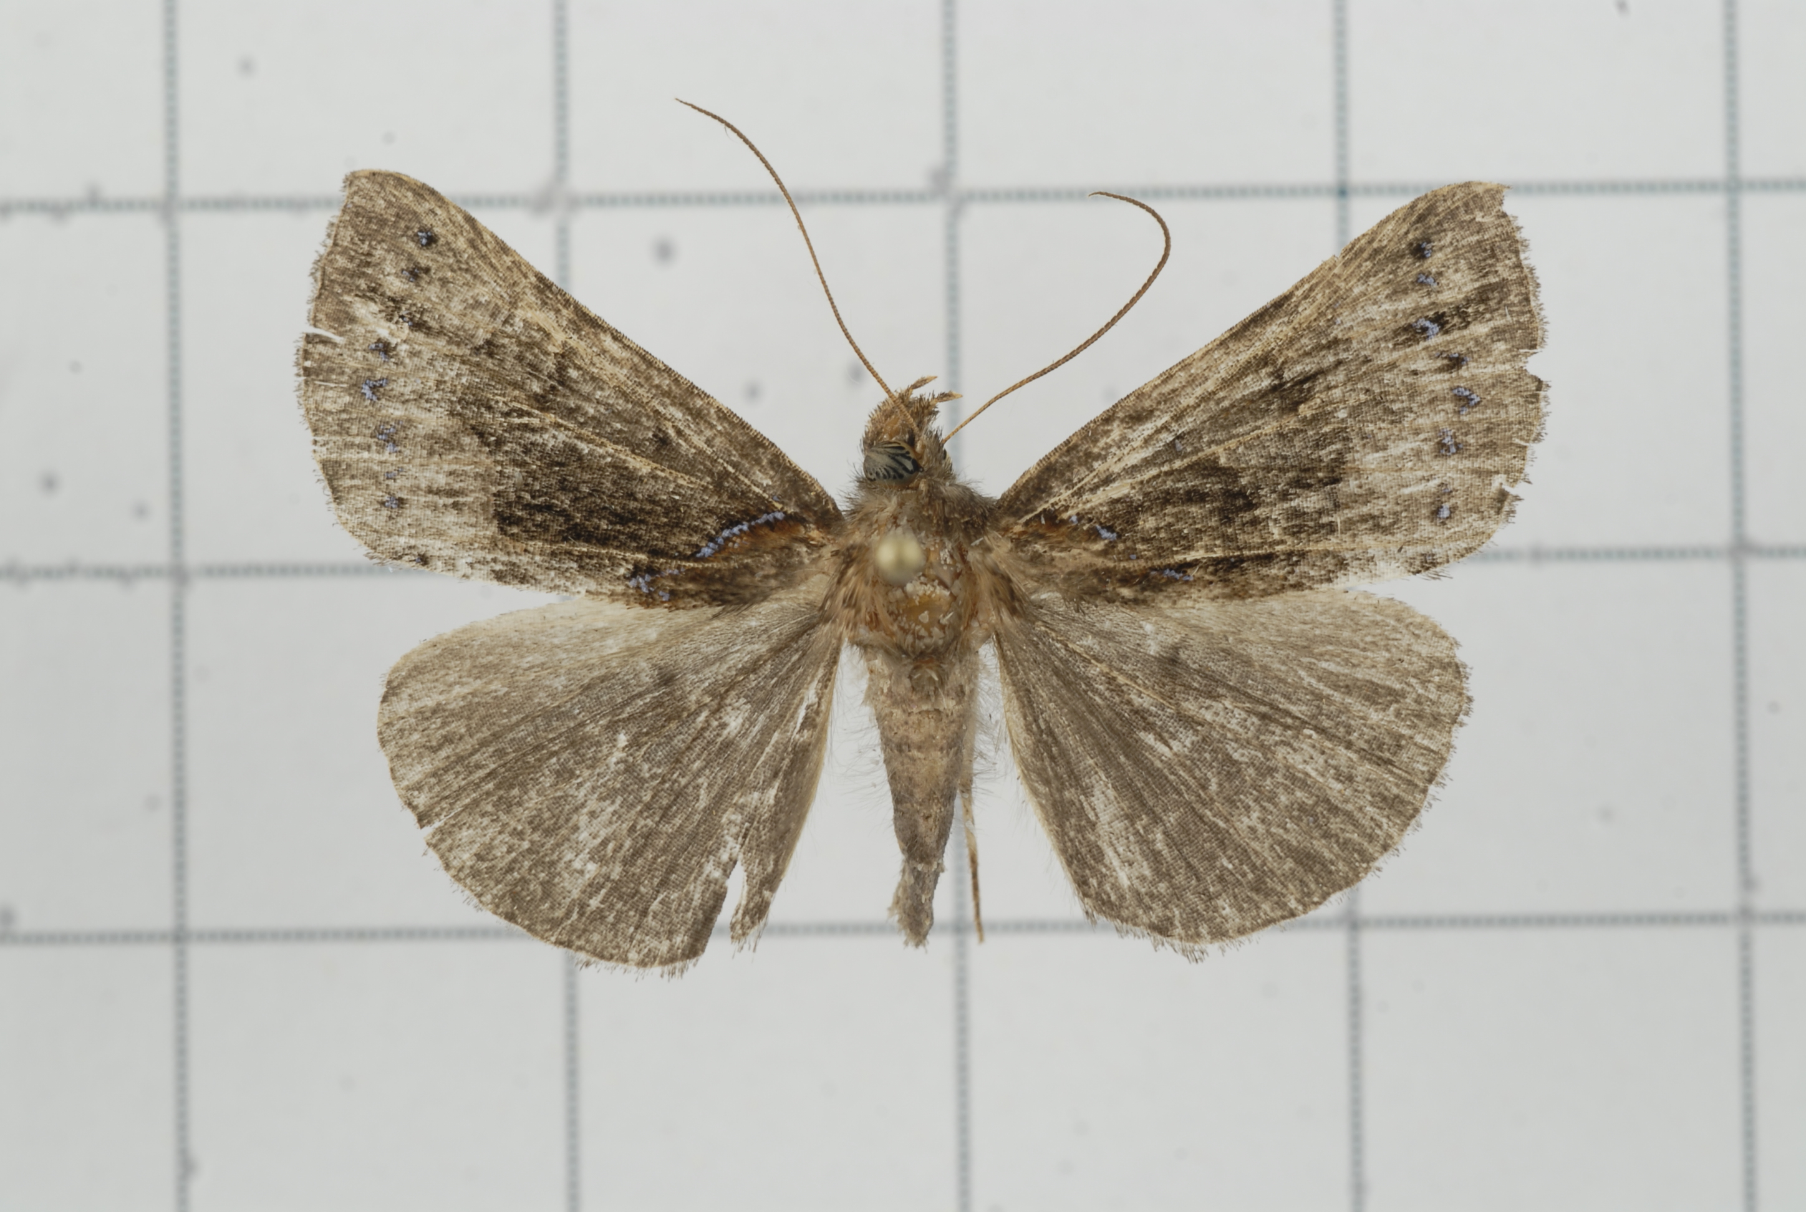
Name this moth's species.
Hypena cyanea
